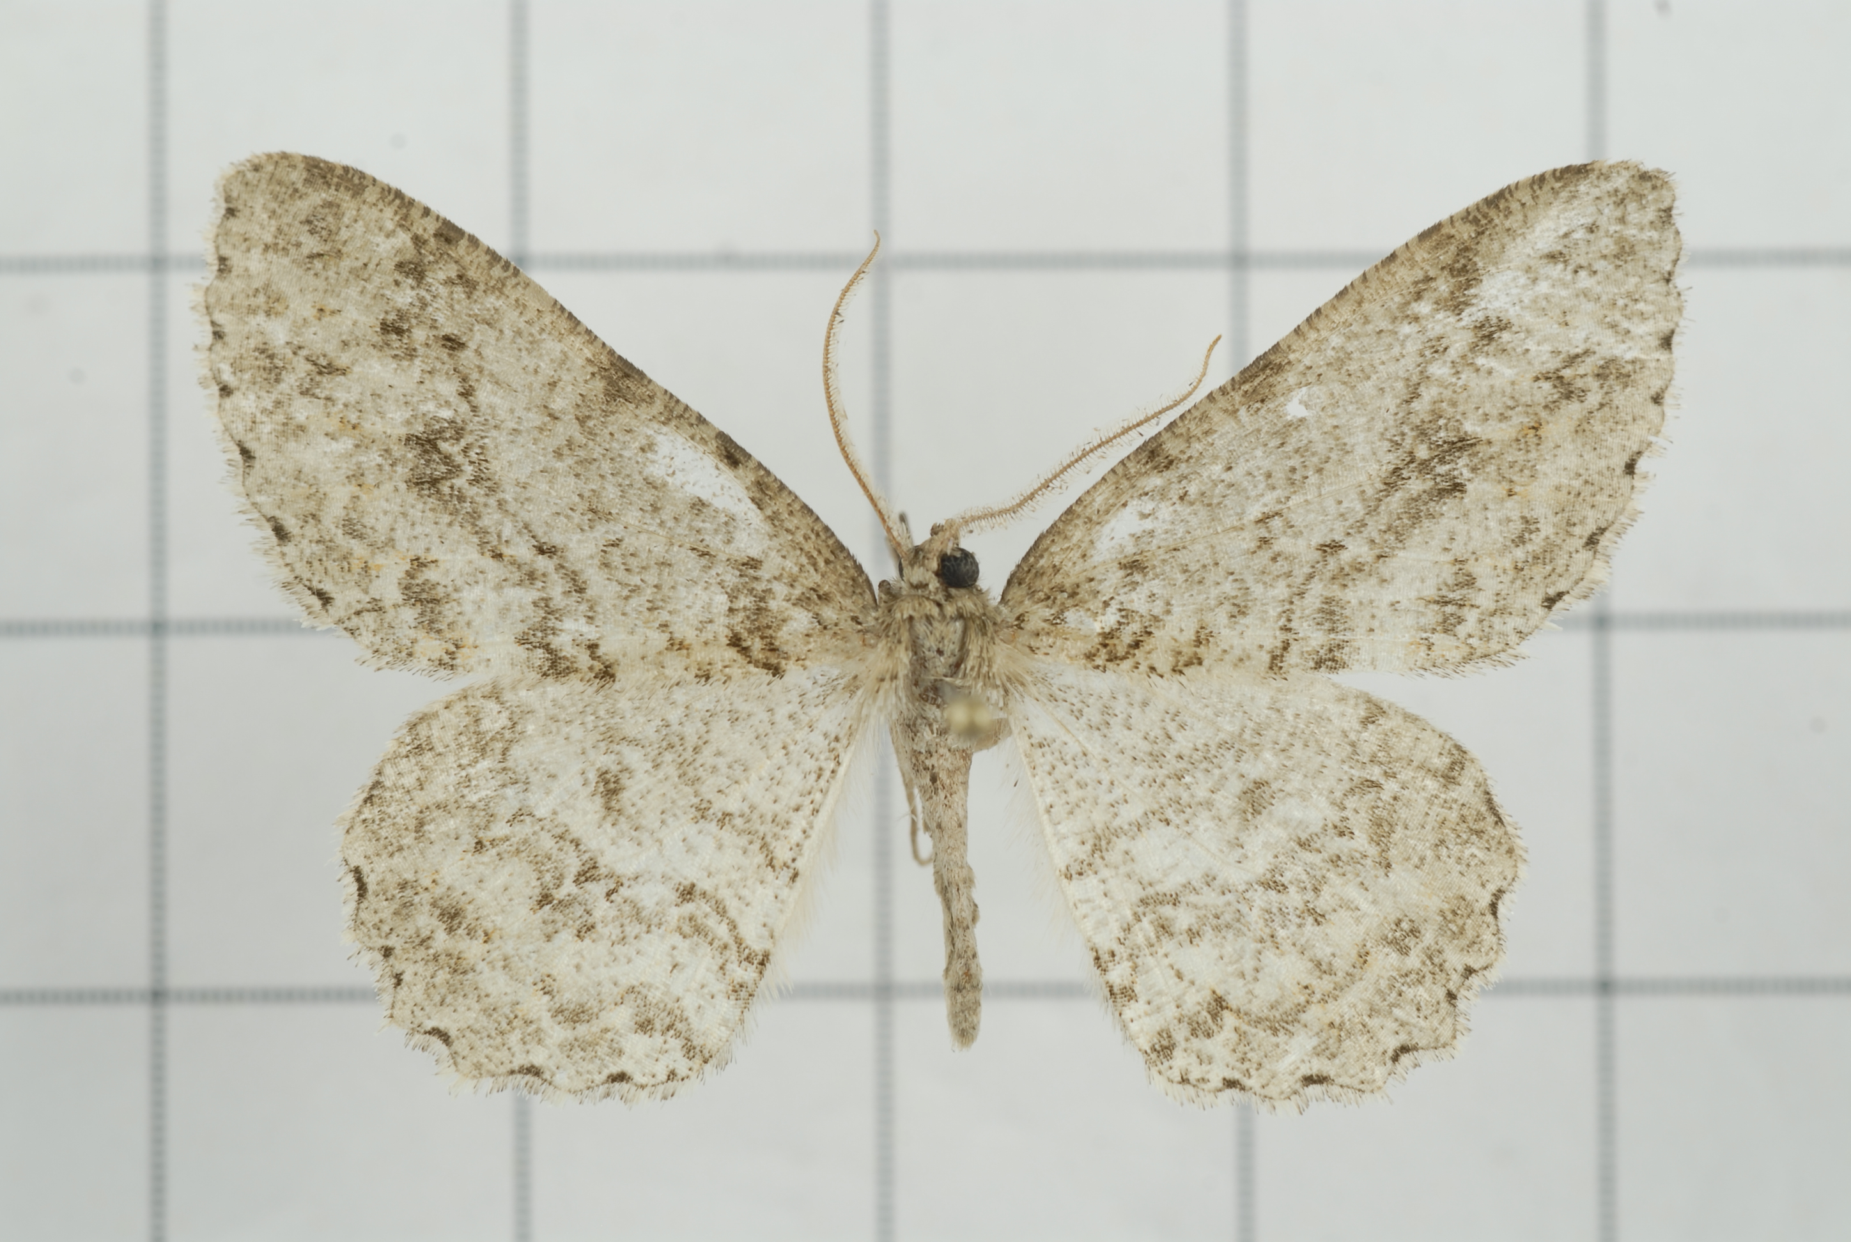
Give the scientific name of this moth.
Ectropis arizanensis
